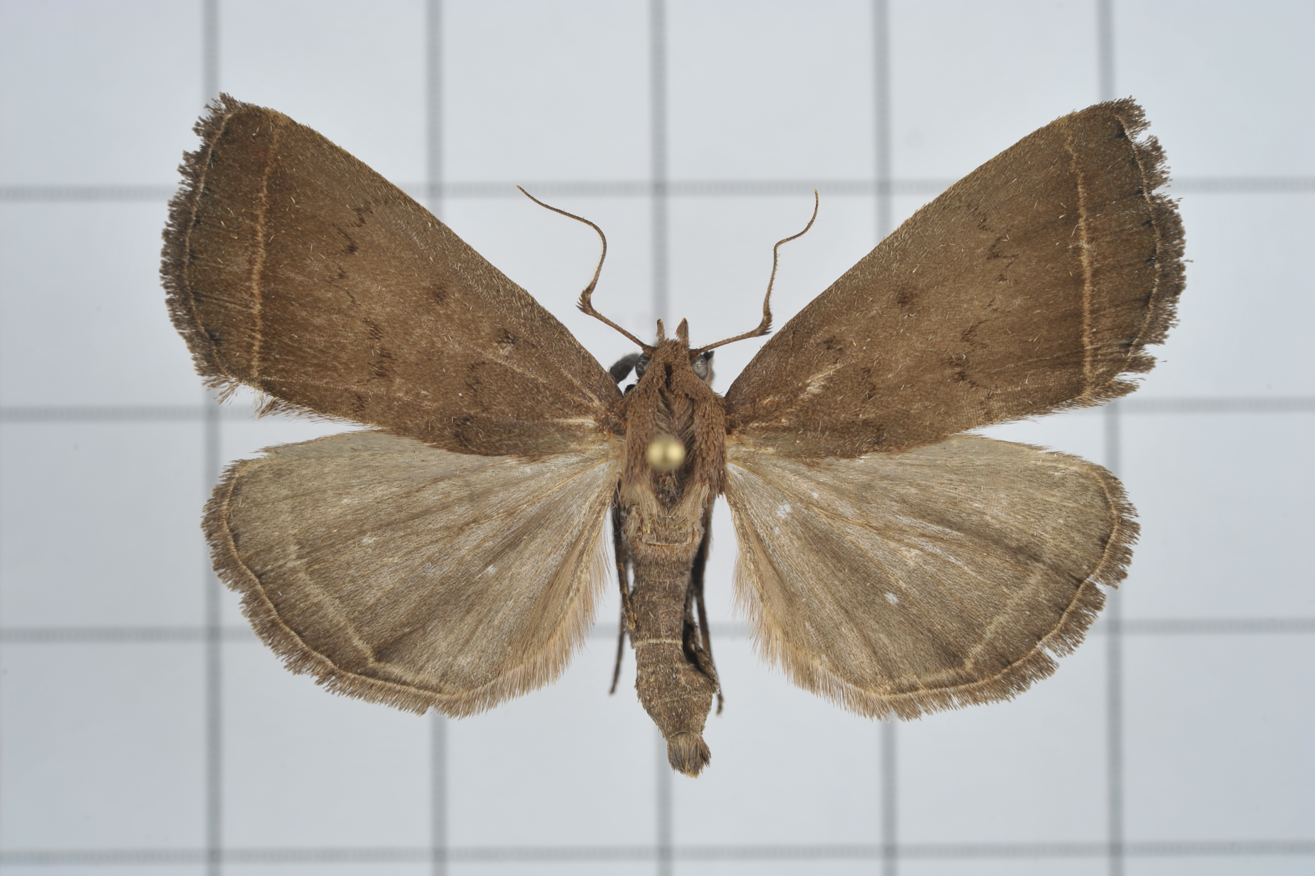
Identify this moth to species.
Simplicia rhyal
